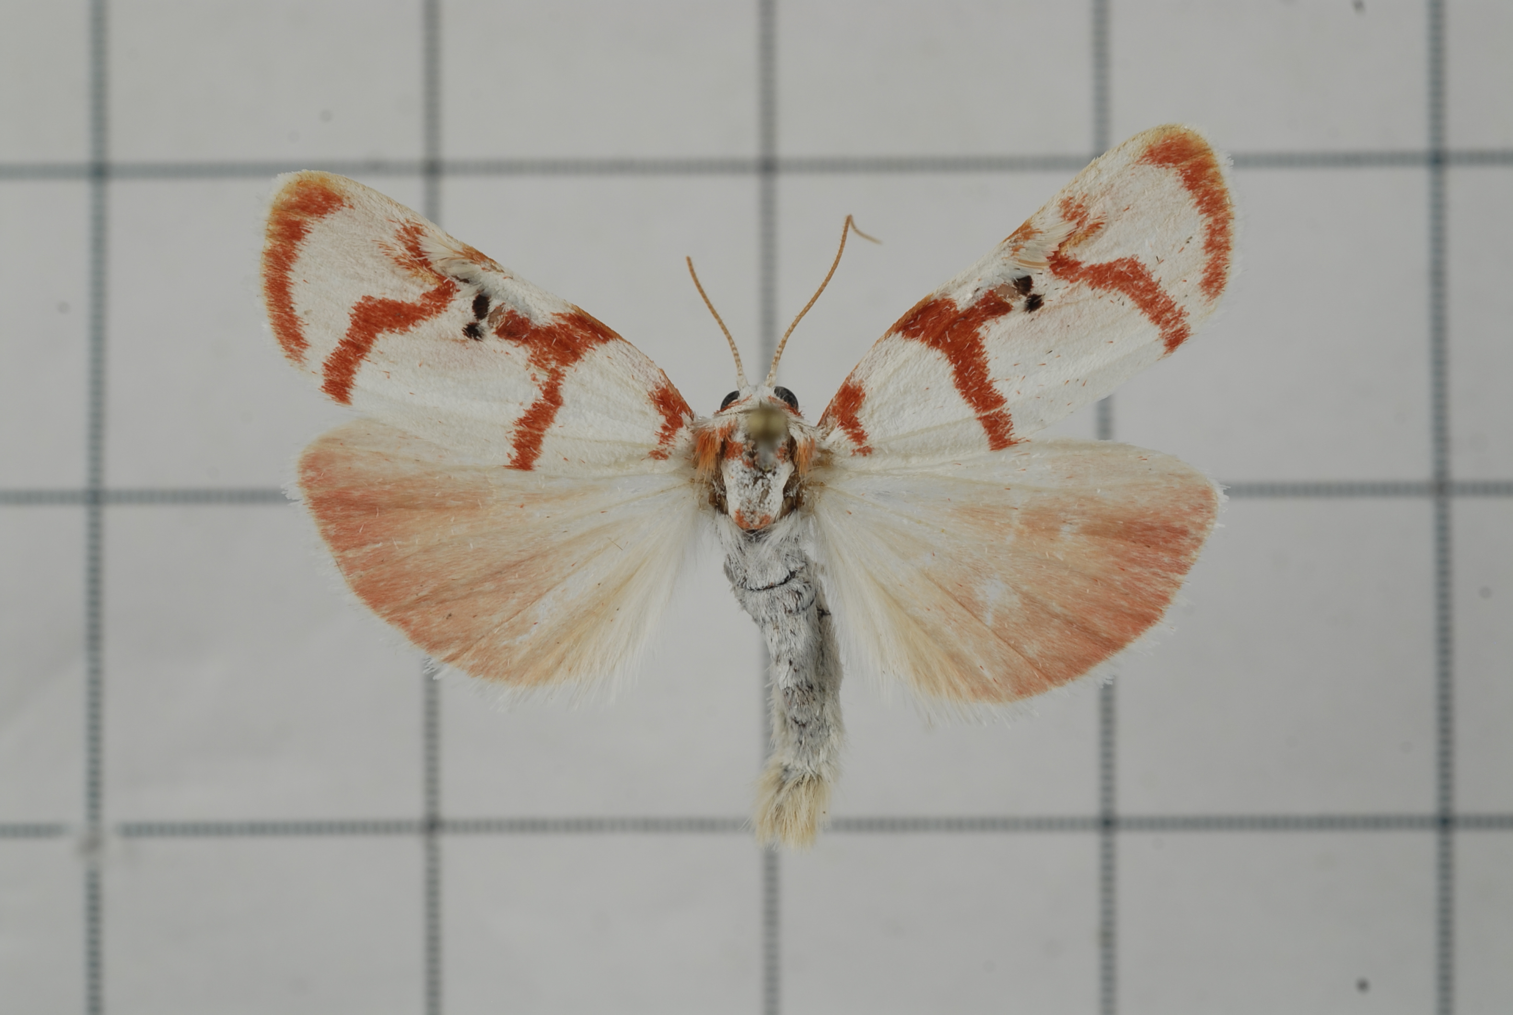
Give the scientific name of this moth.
Cyana hamata hamata
